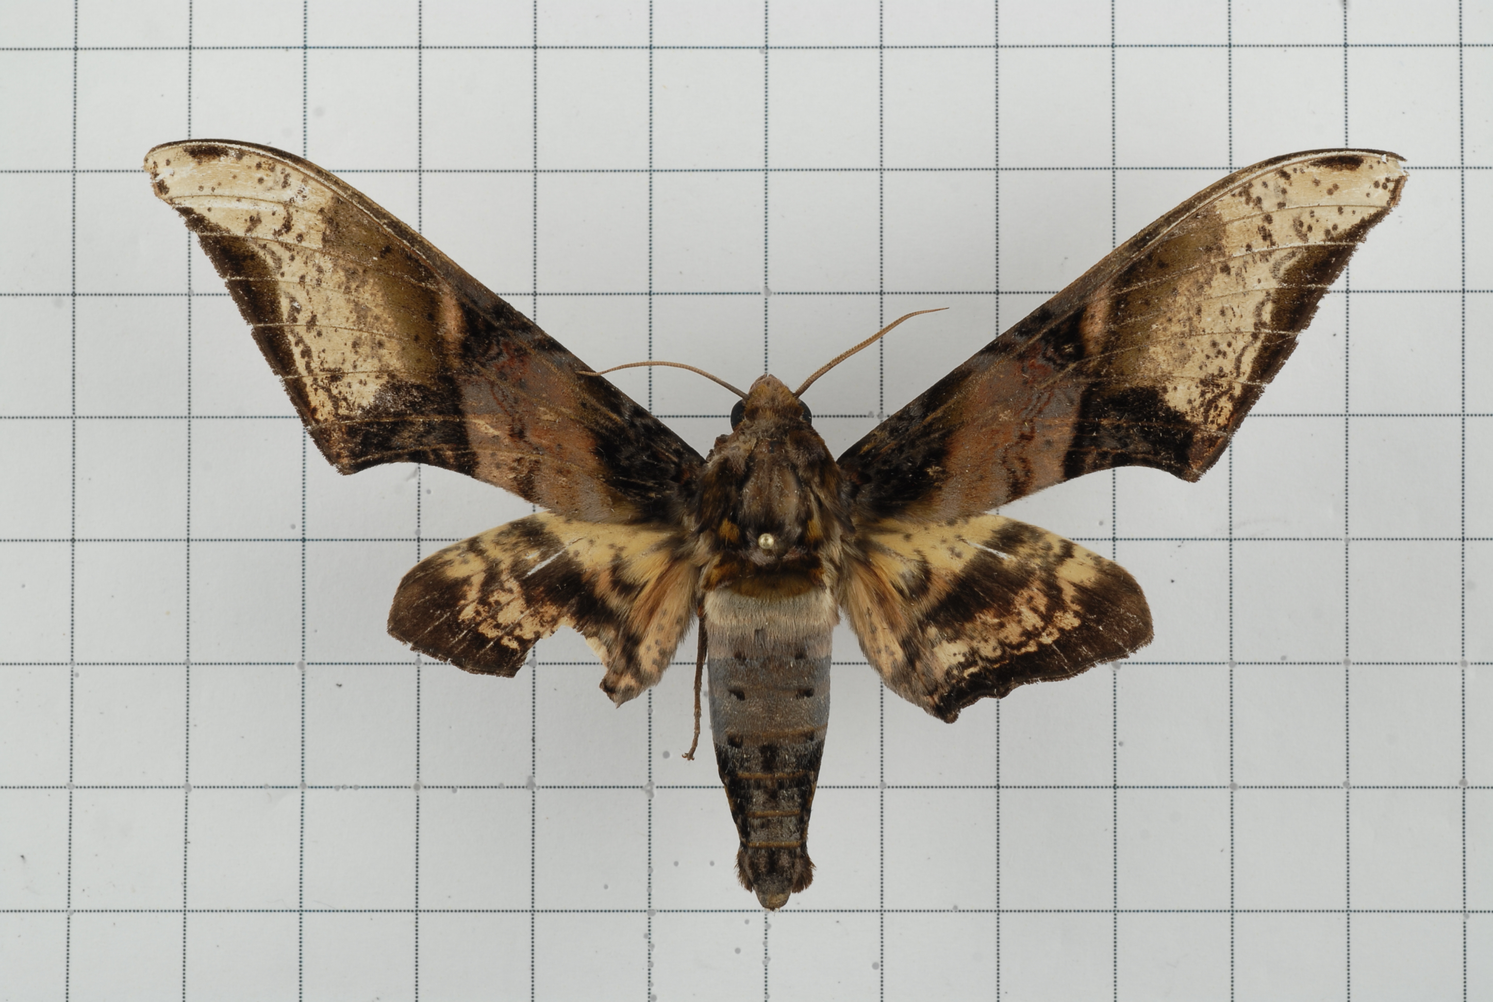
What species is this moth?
Amplypterus mansoni takamukui
